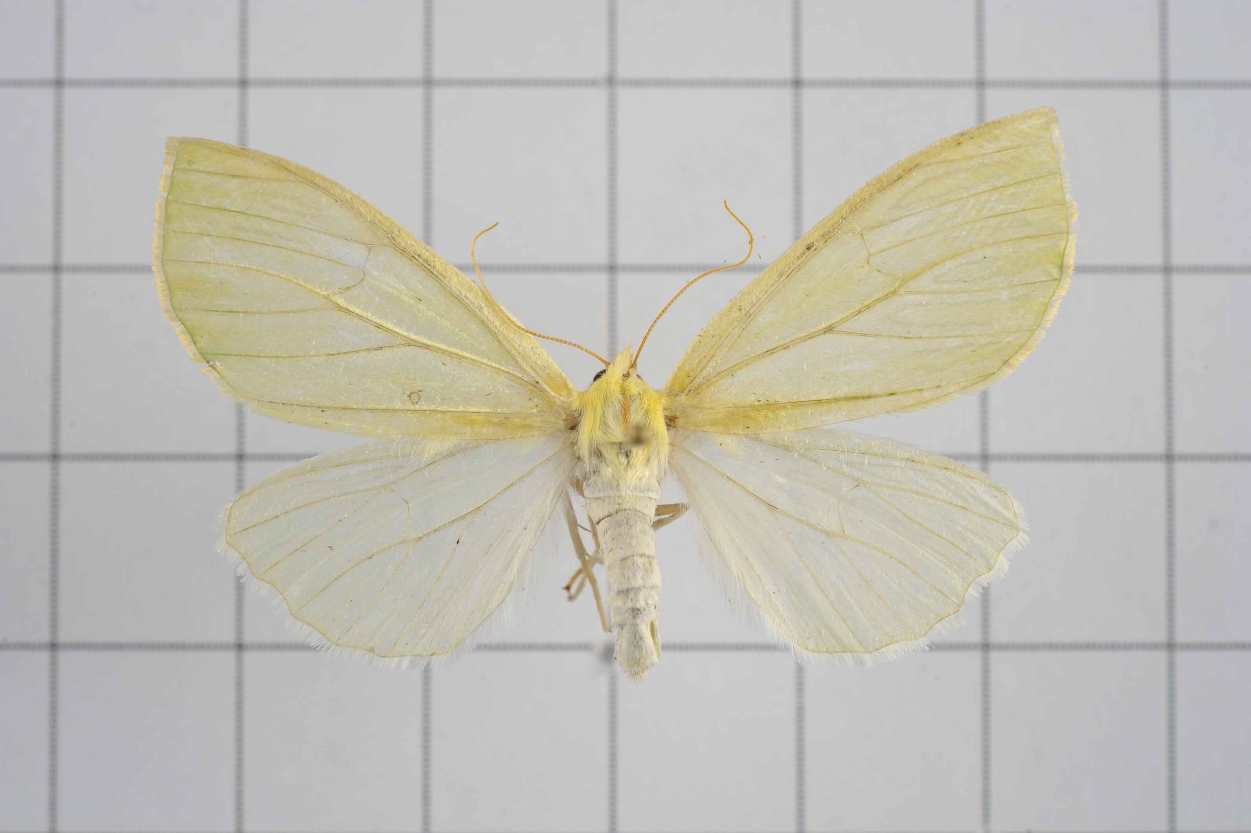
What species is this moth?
Doratoptera lutea
